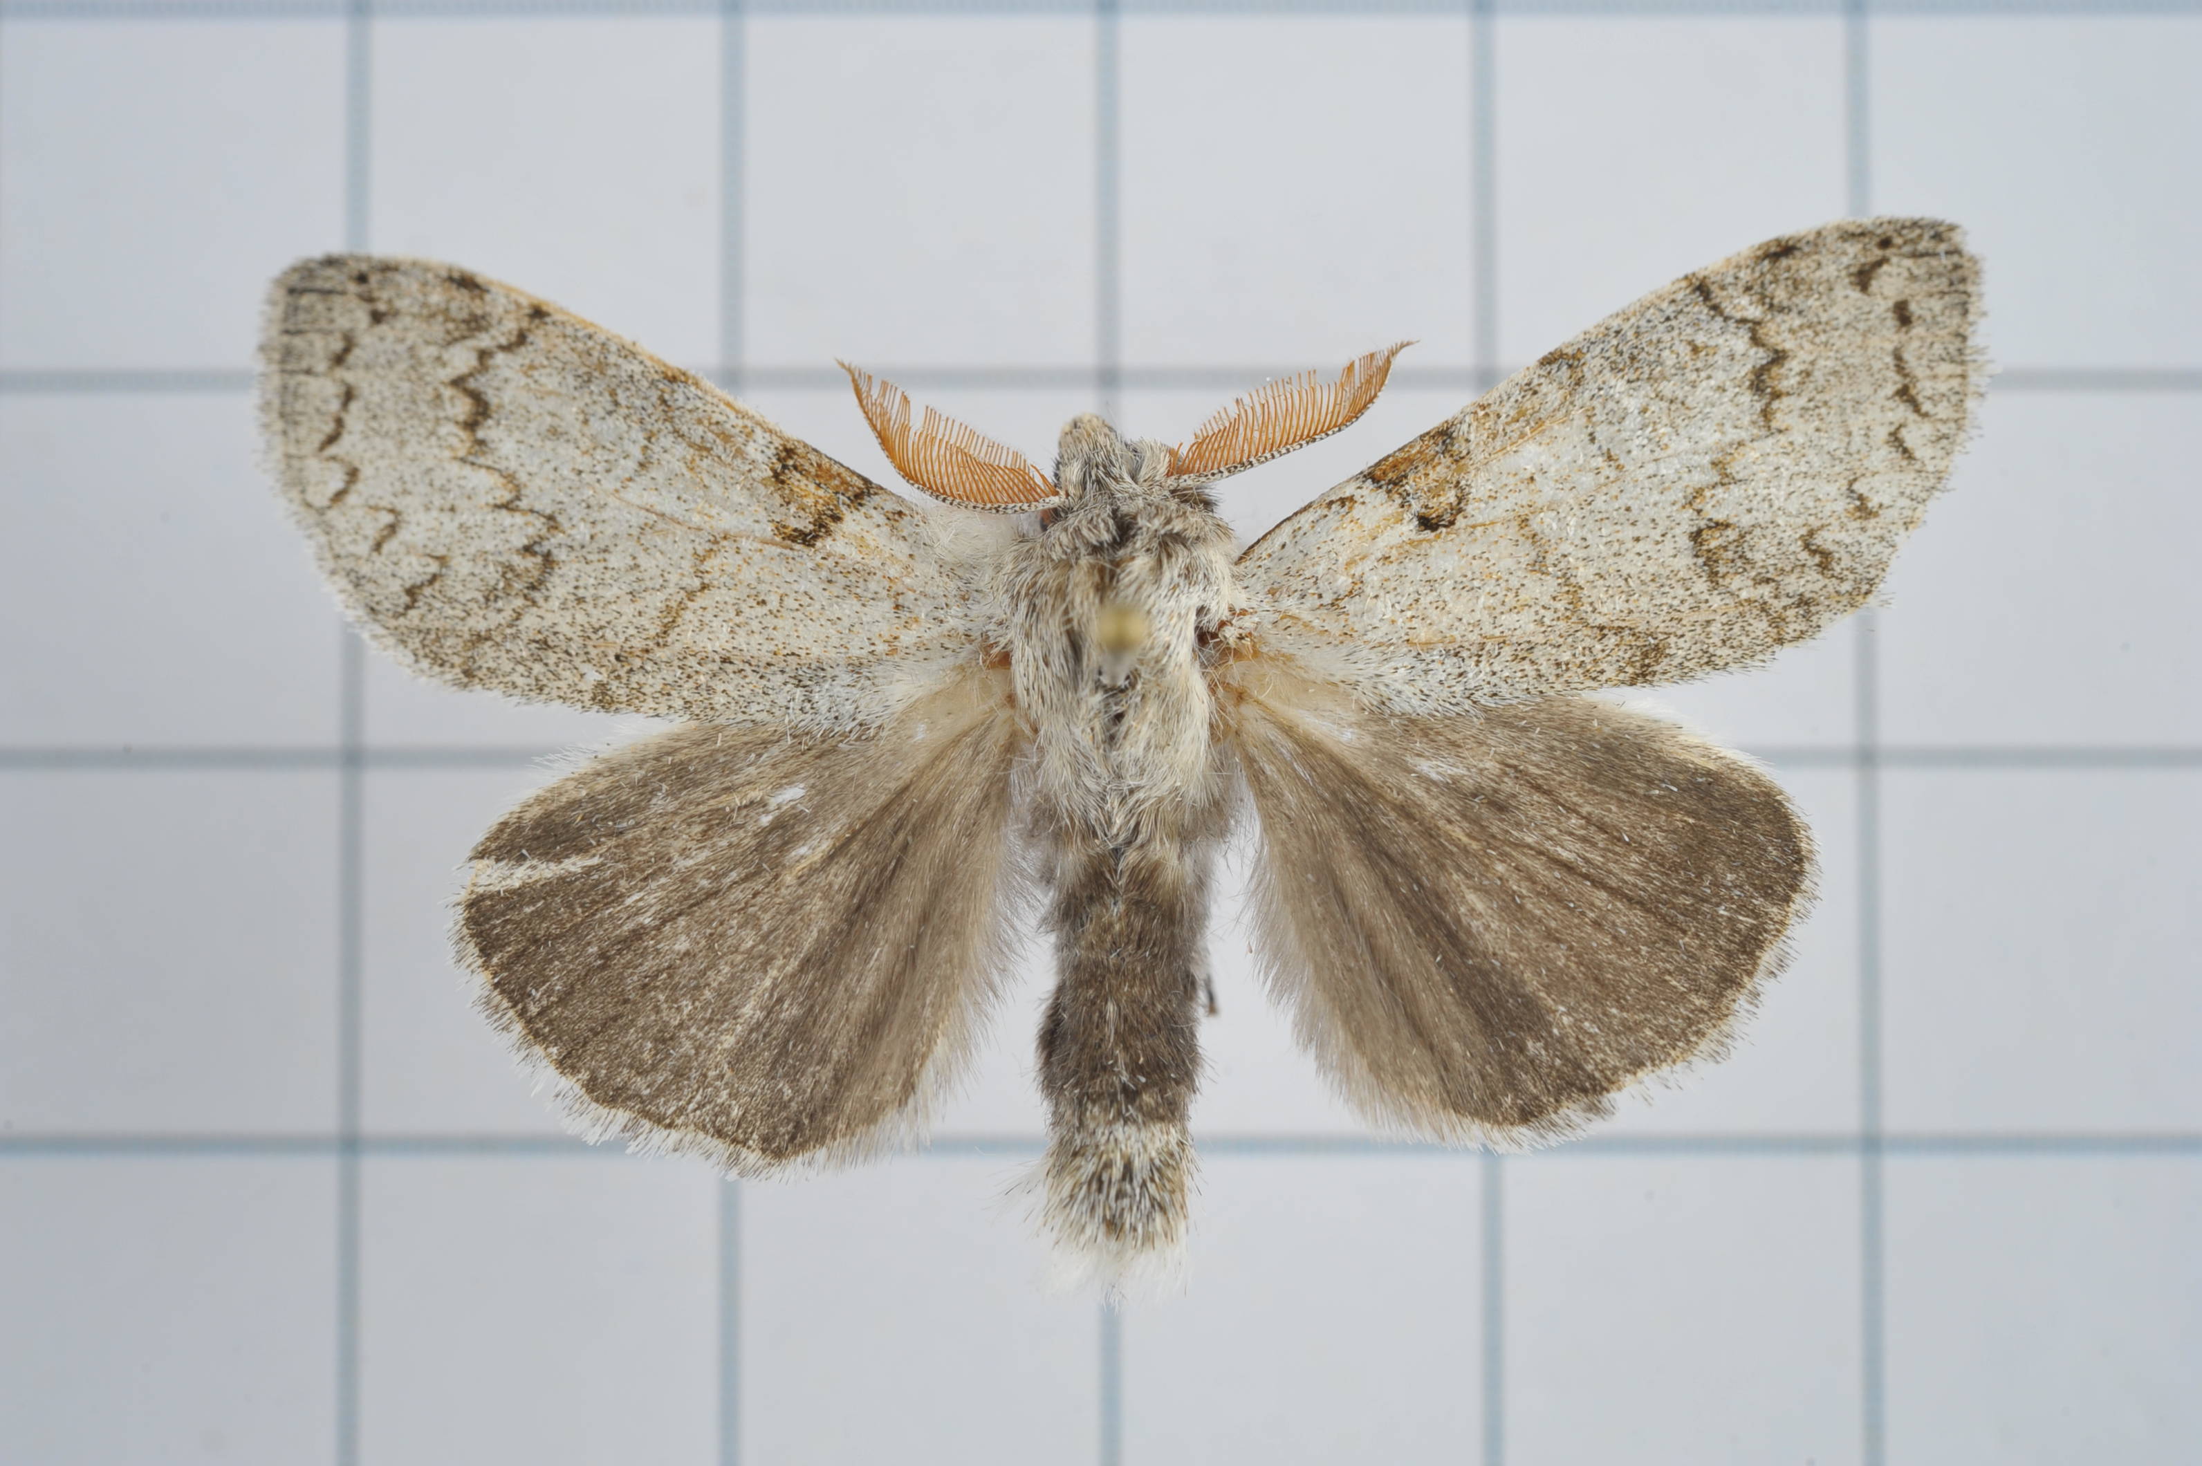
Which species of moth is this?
Calliteara postfusca
